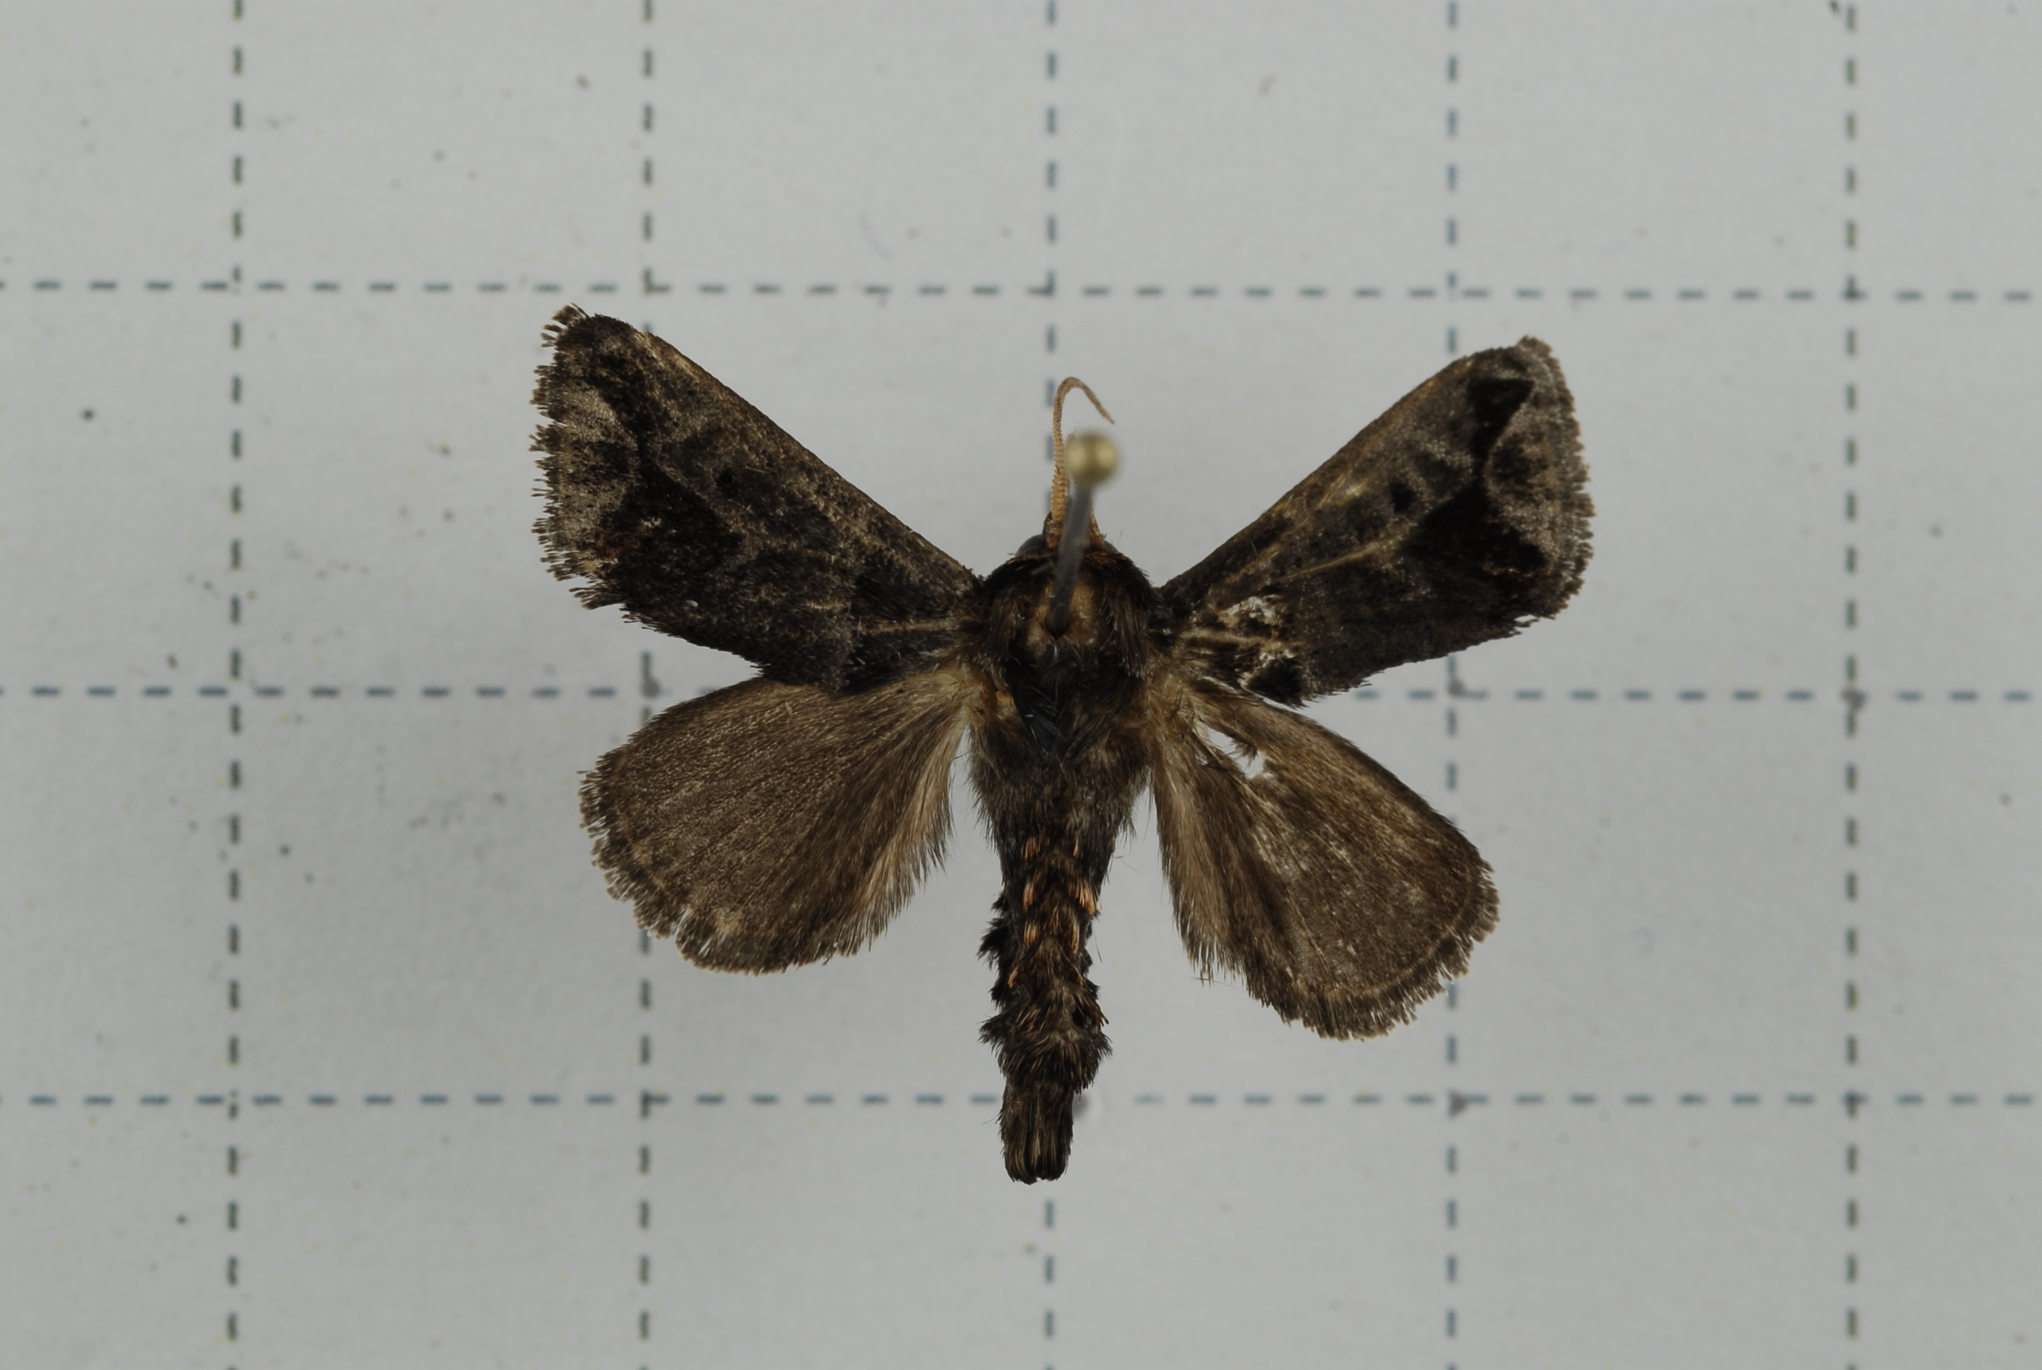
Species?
Phlossa conjuncta
